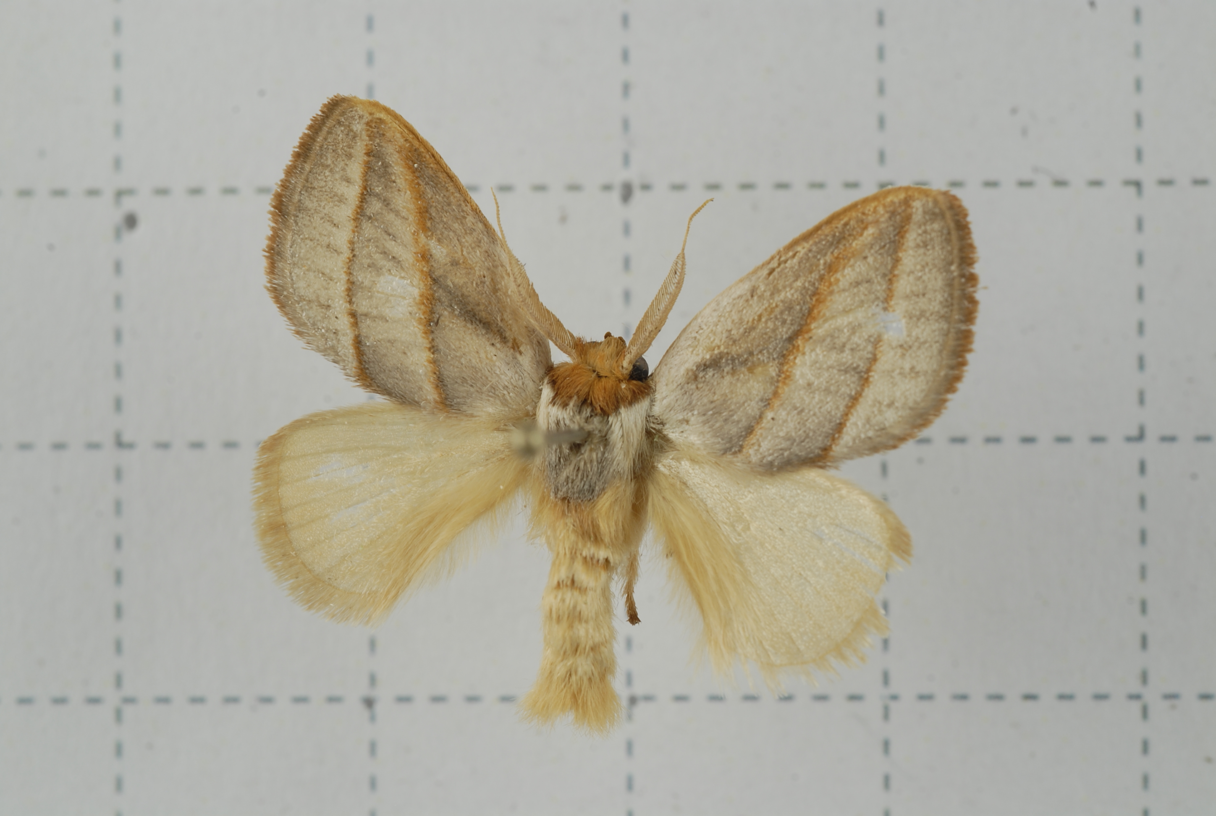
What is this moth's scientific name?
Cania heppneri
